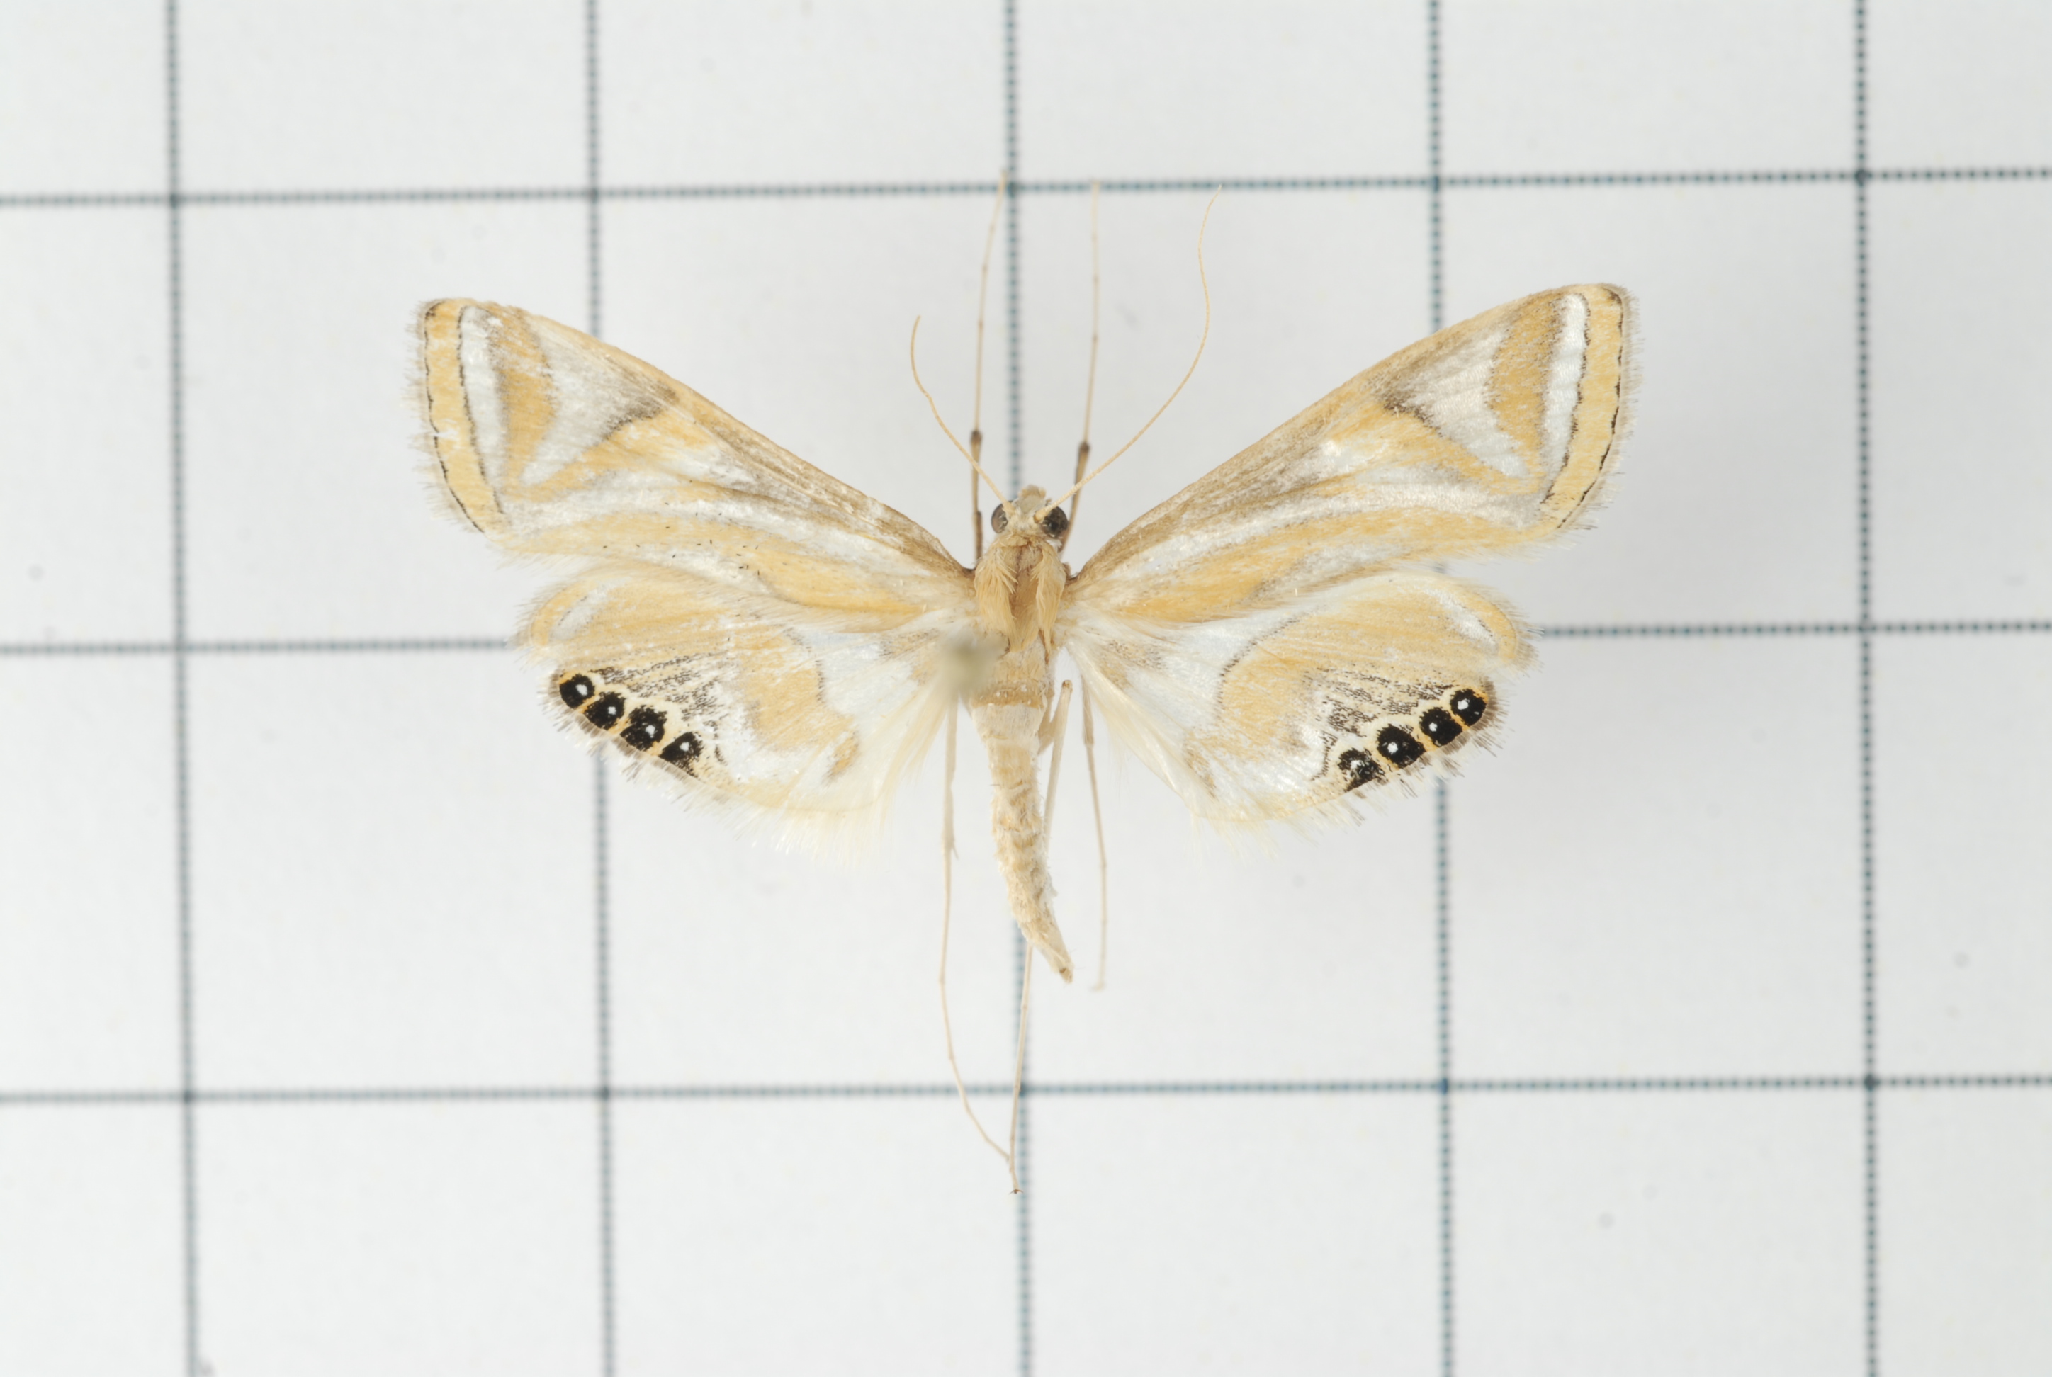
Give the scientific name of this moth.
Eoophyla conjunctalis
